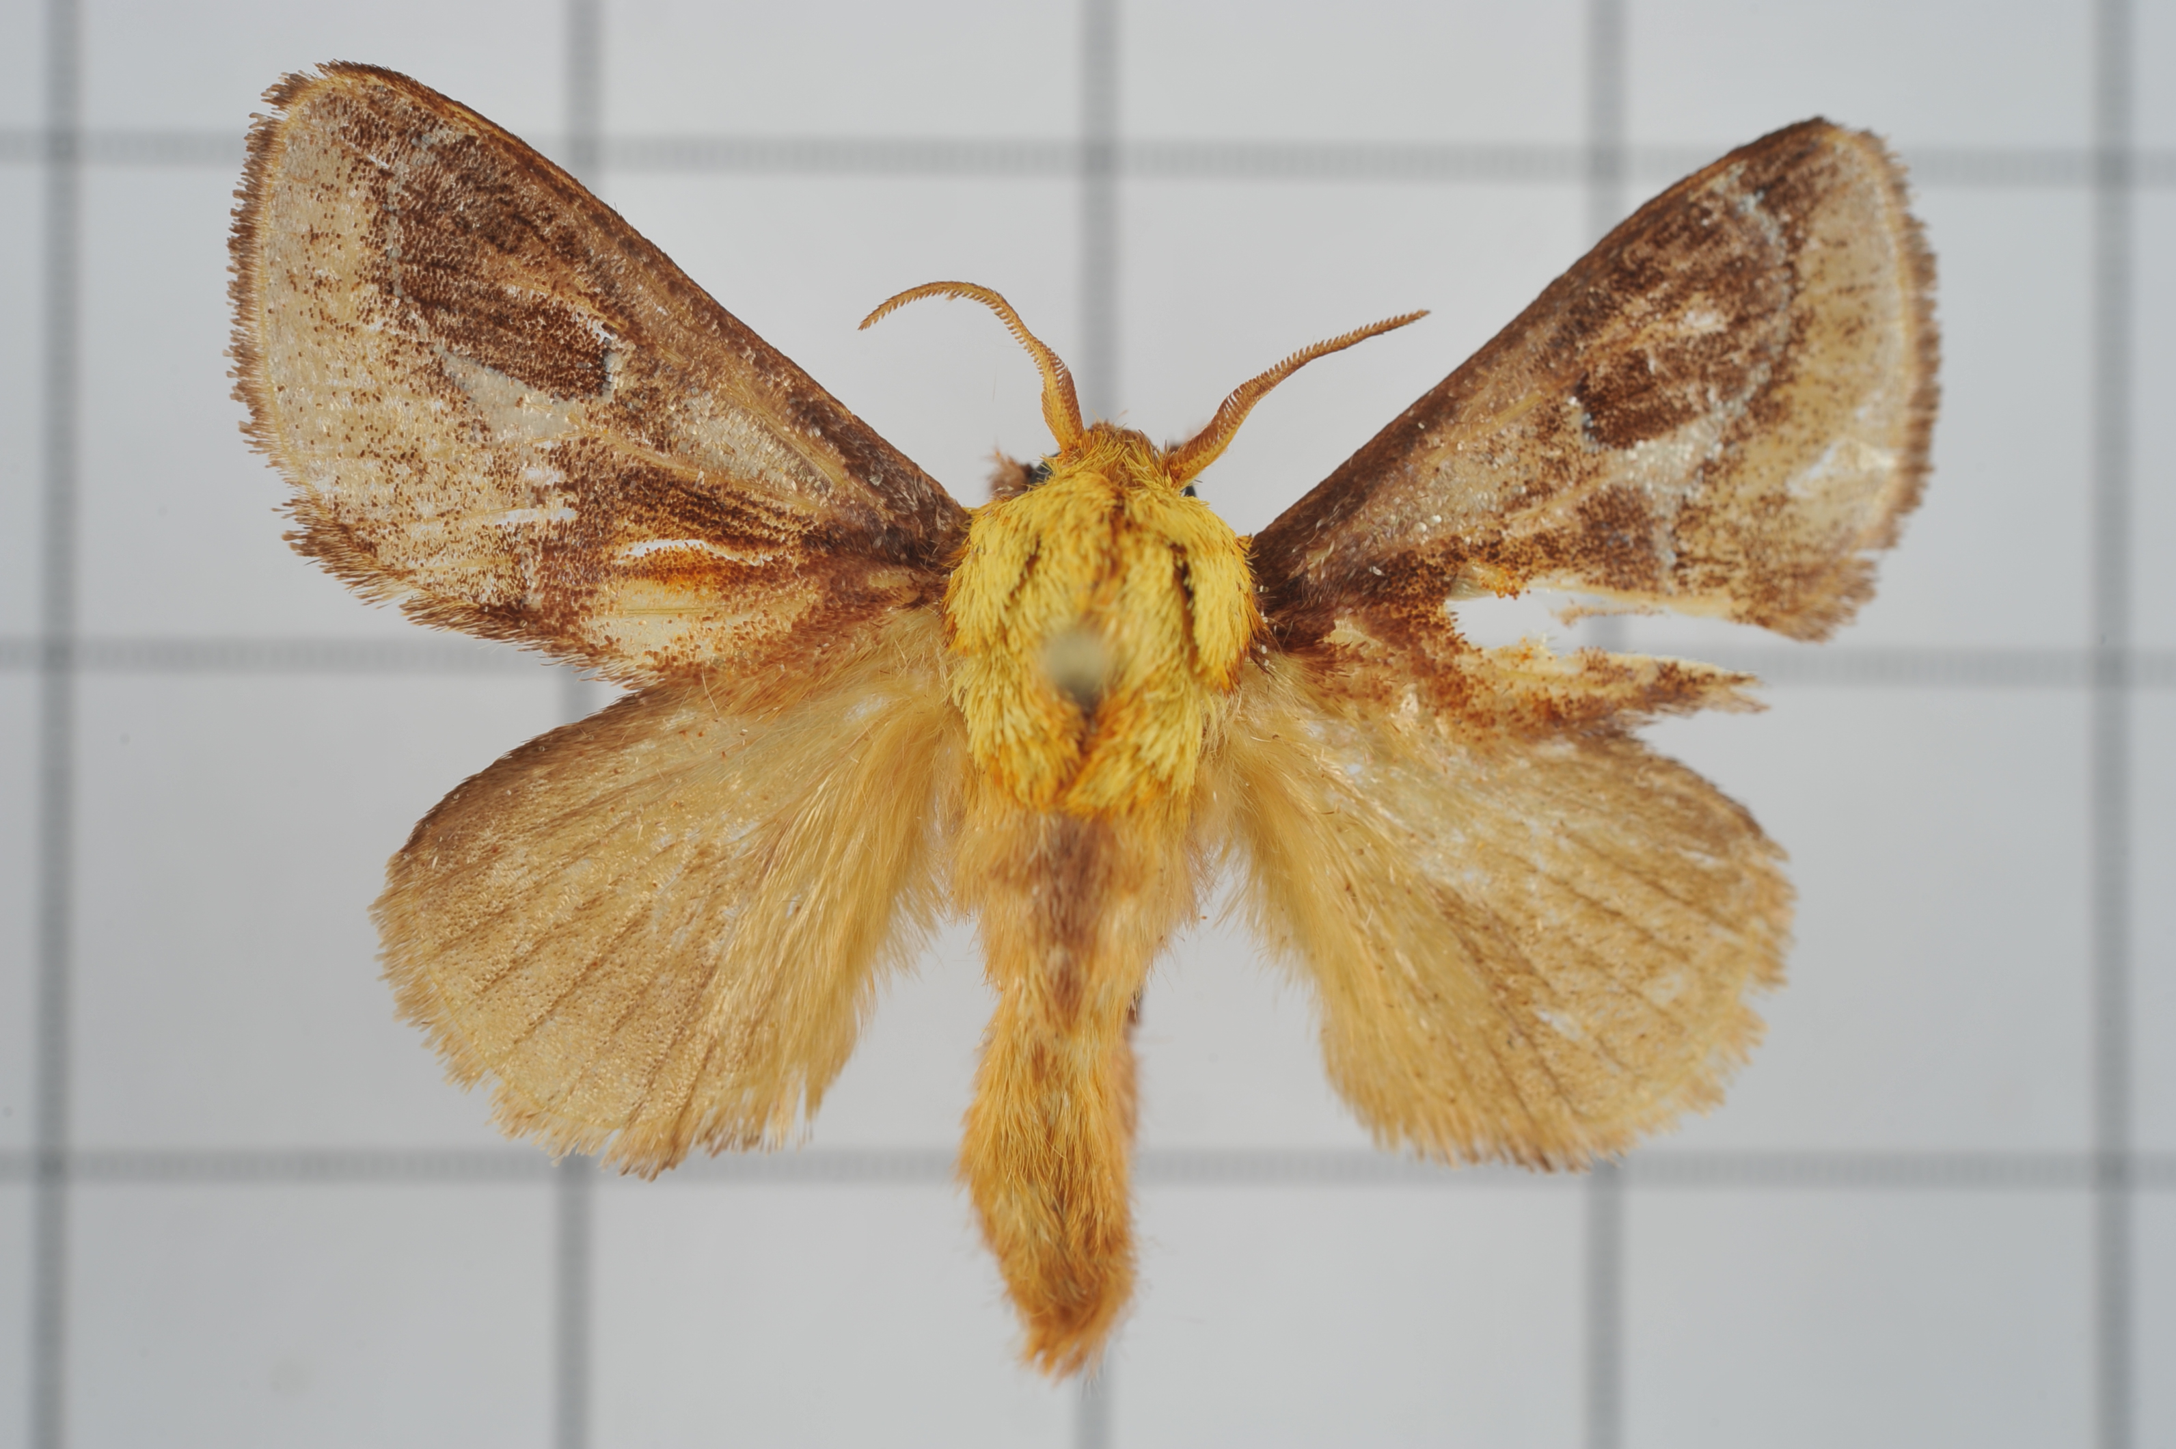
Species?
Miresa fulgida
